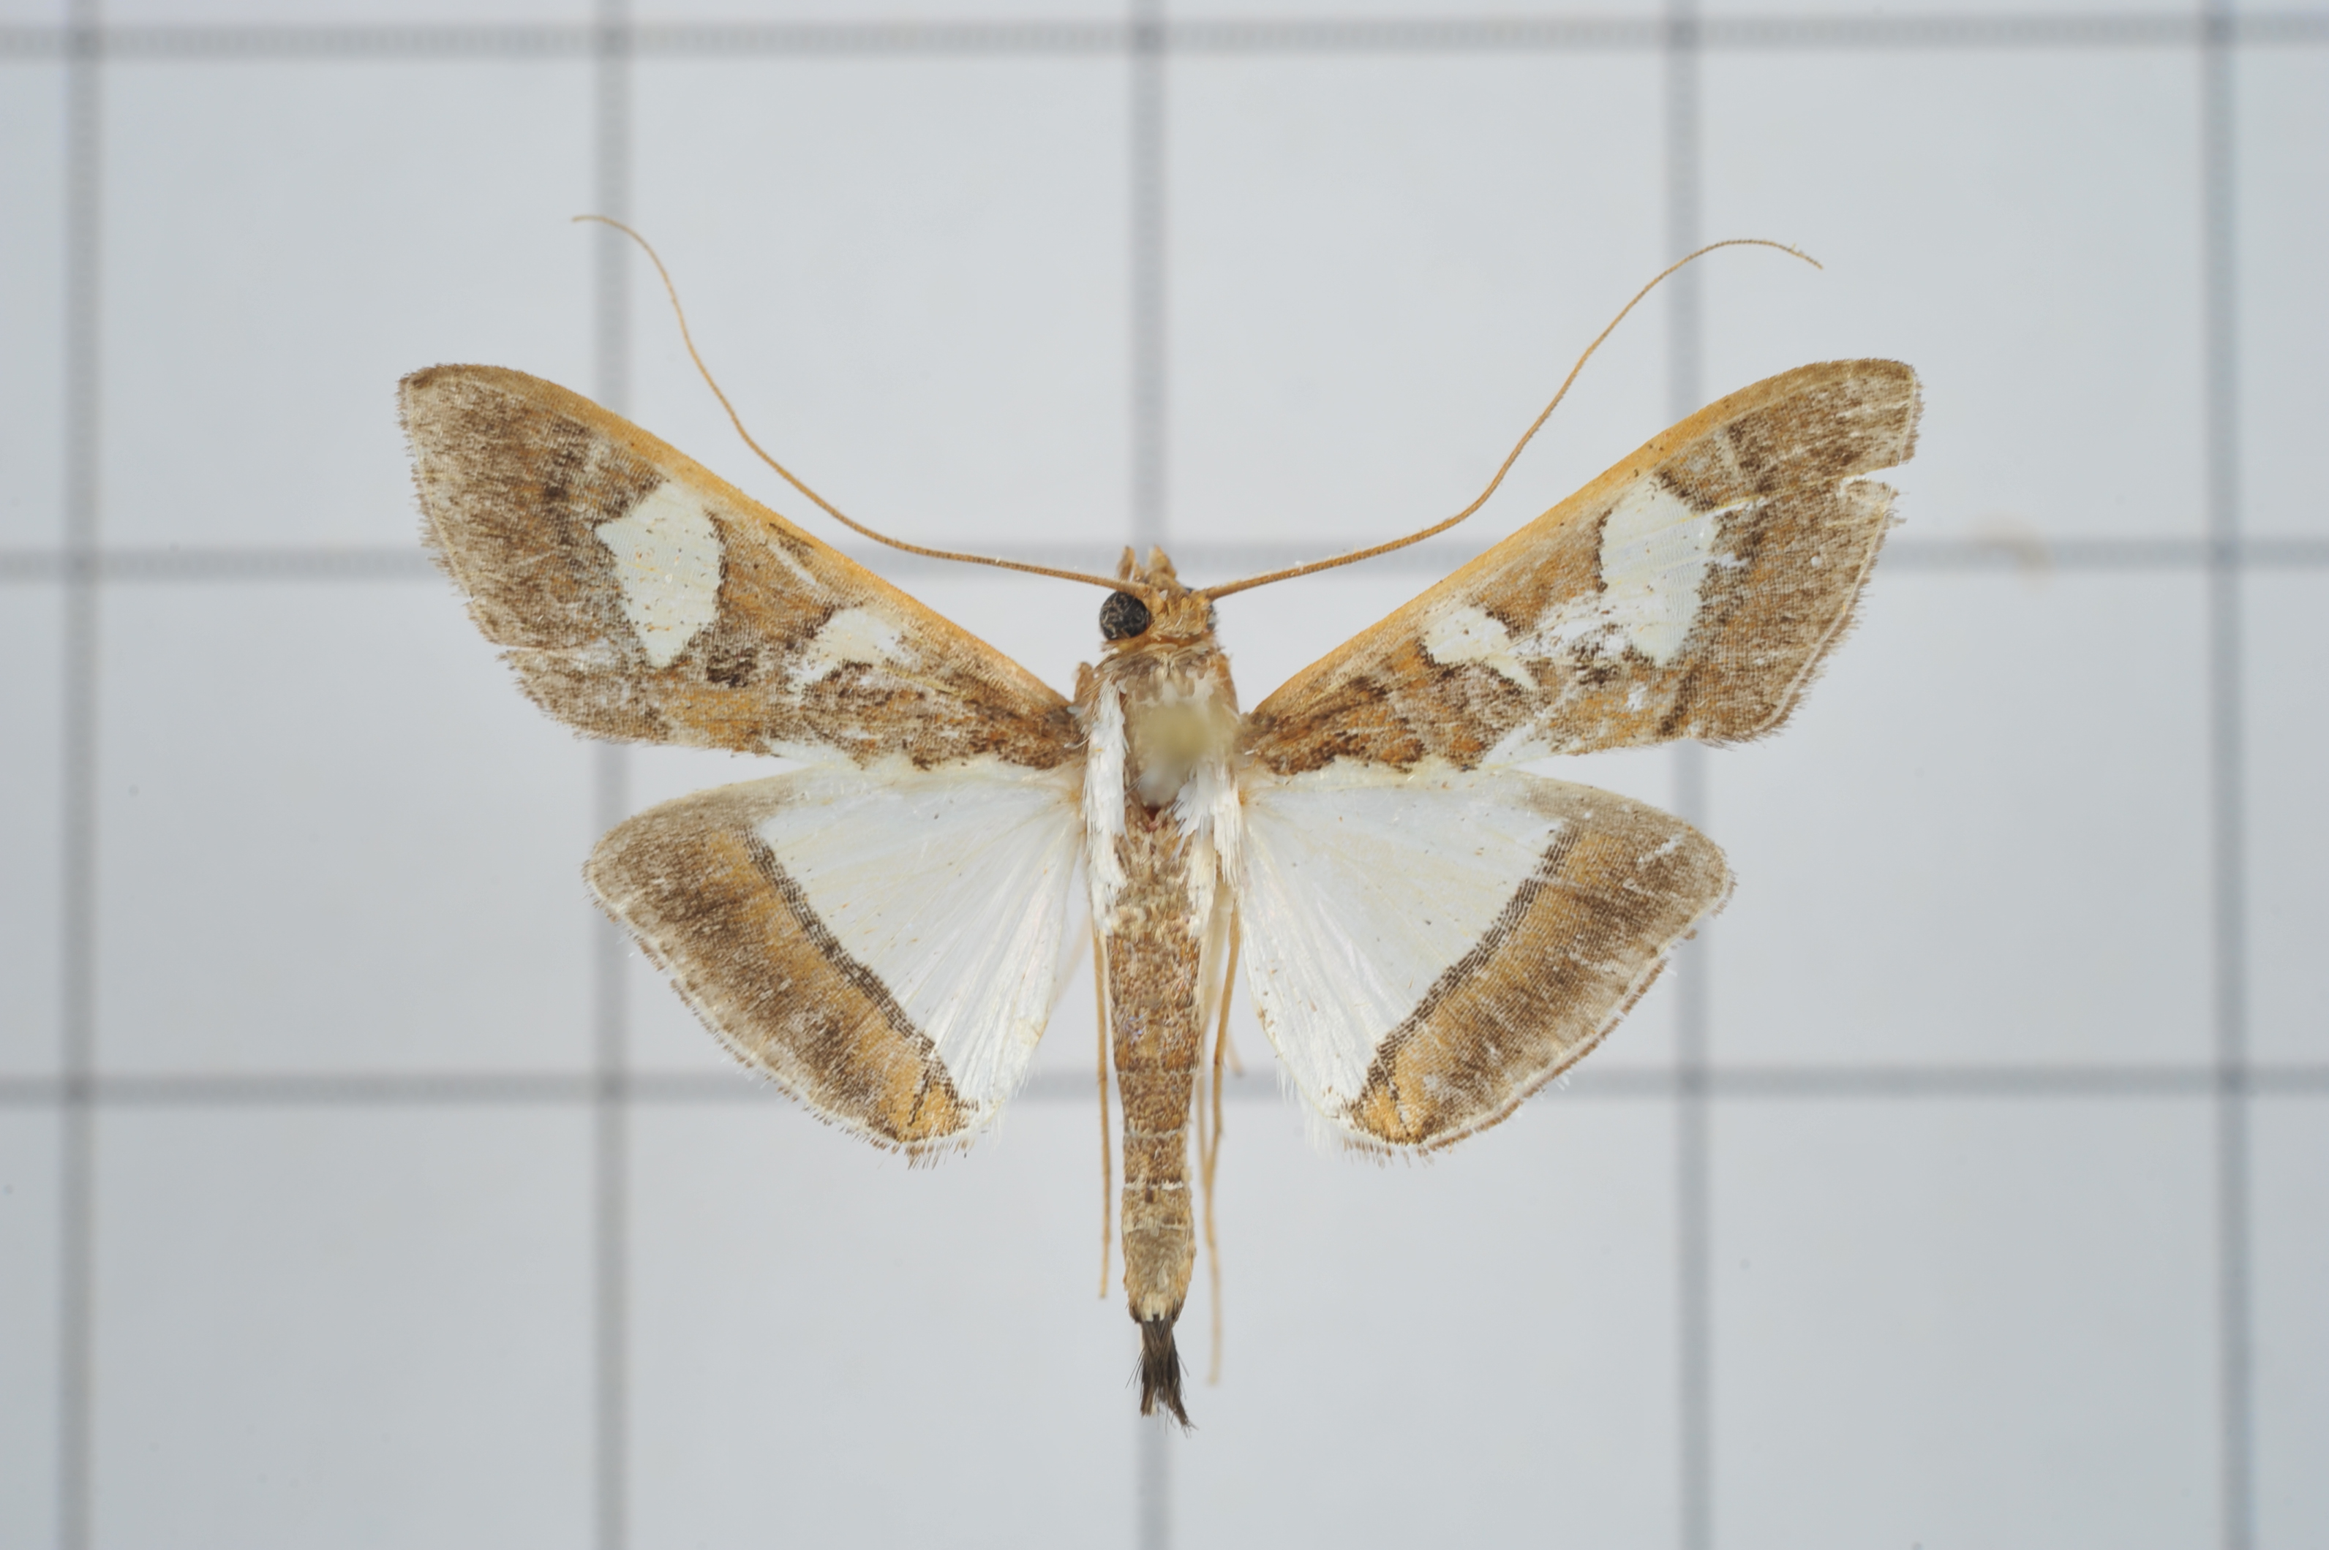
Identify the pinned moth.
Glyphodes bivitralis
